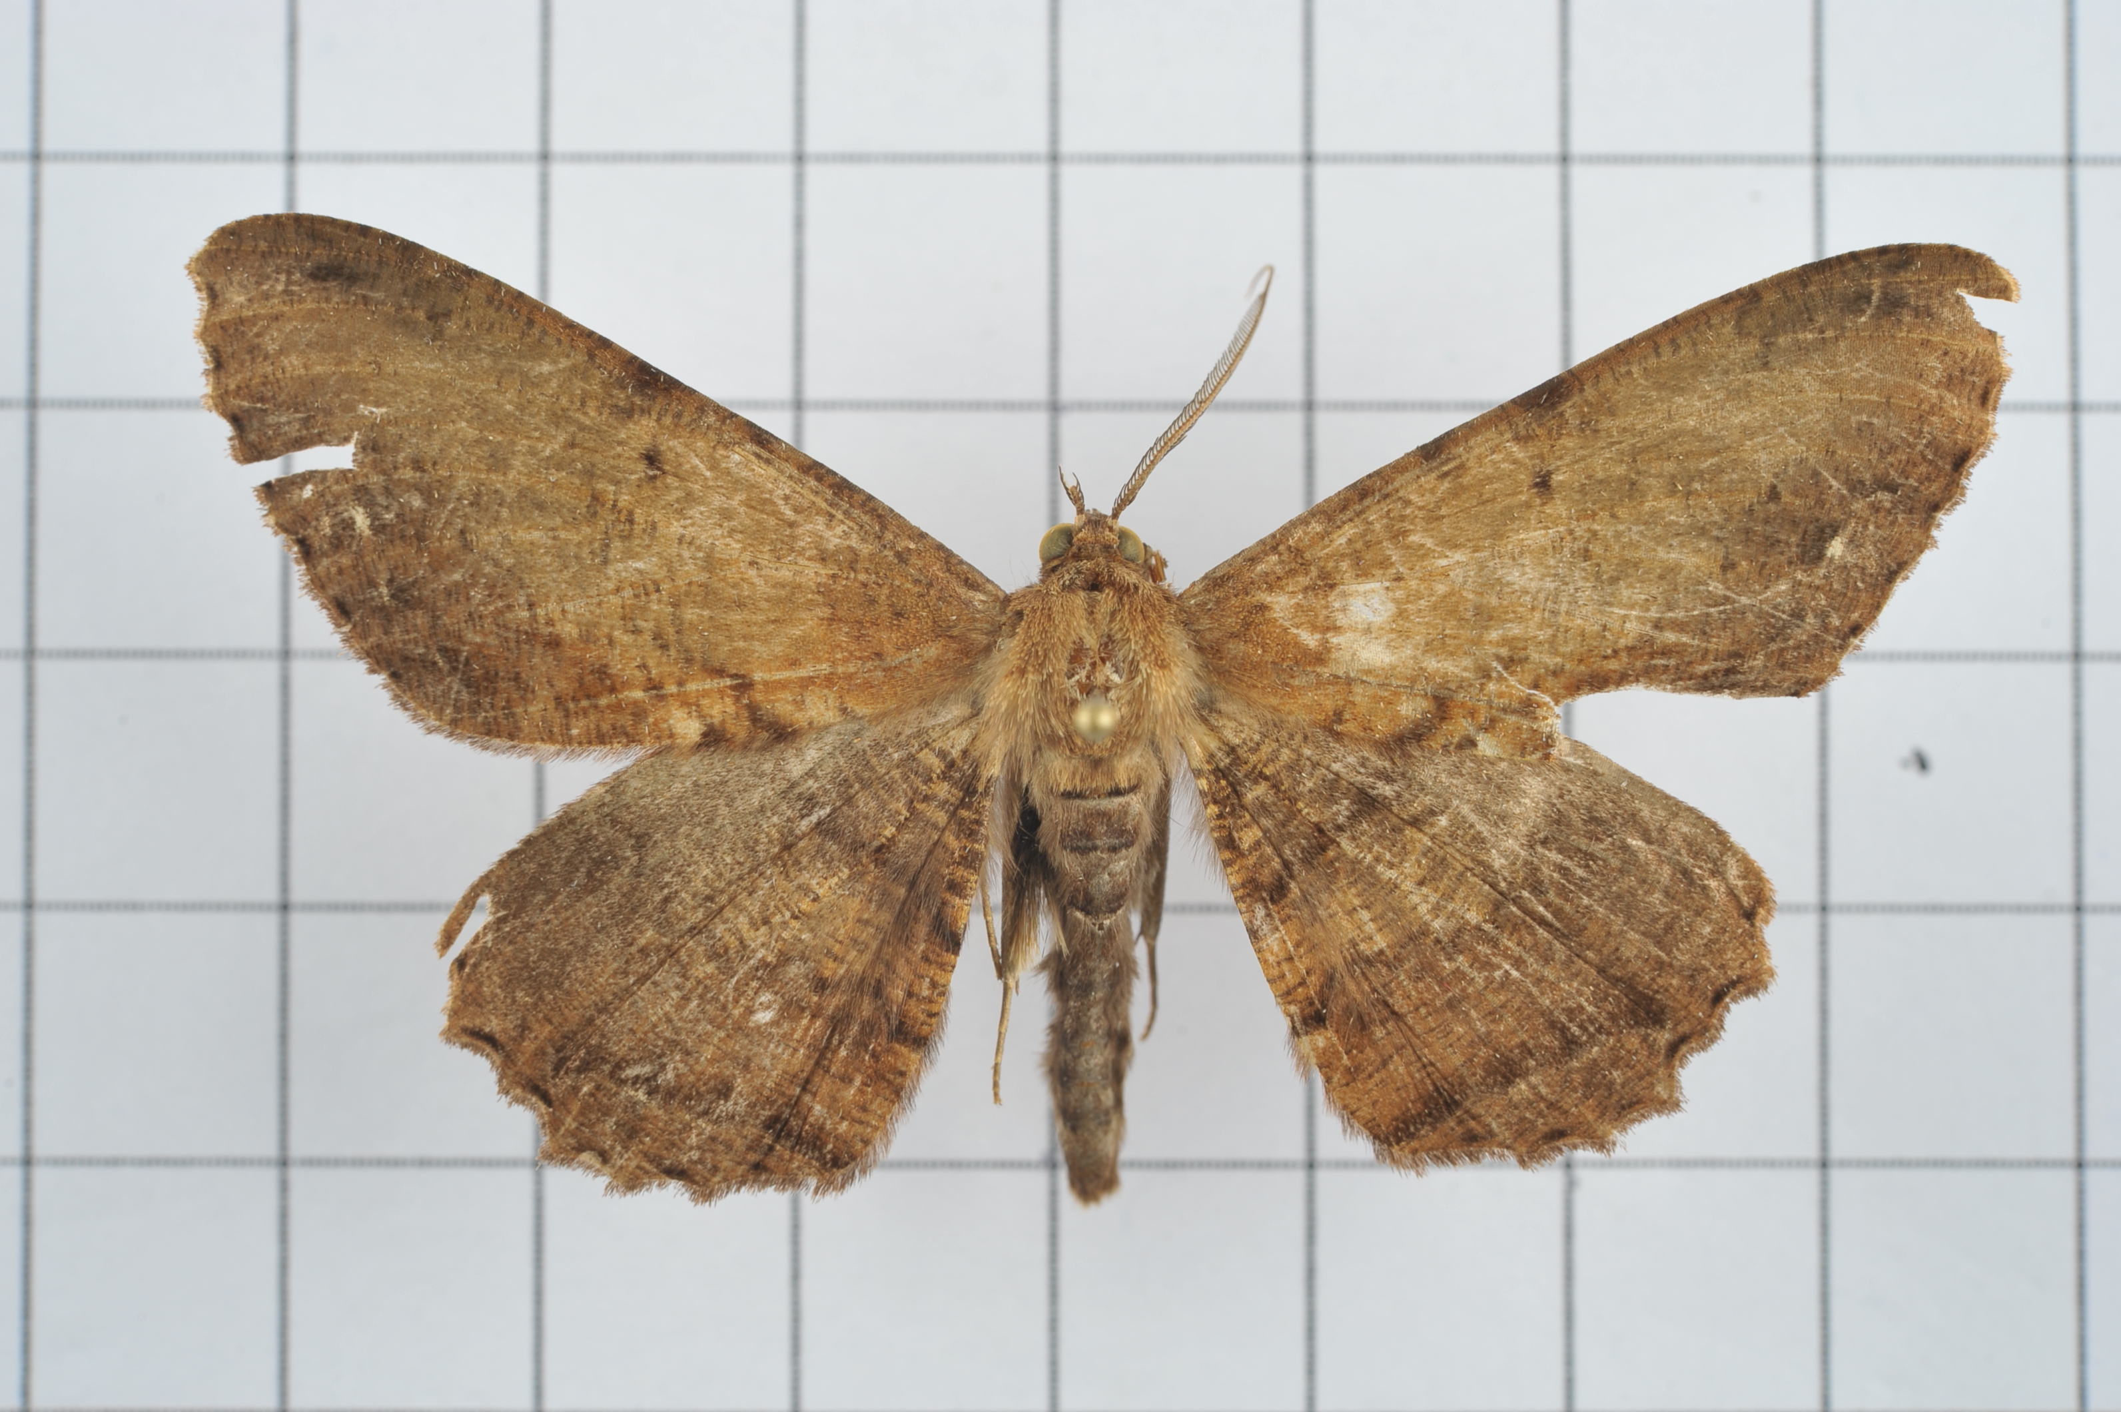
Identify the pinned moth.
Chorodna creataria
